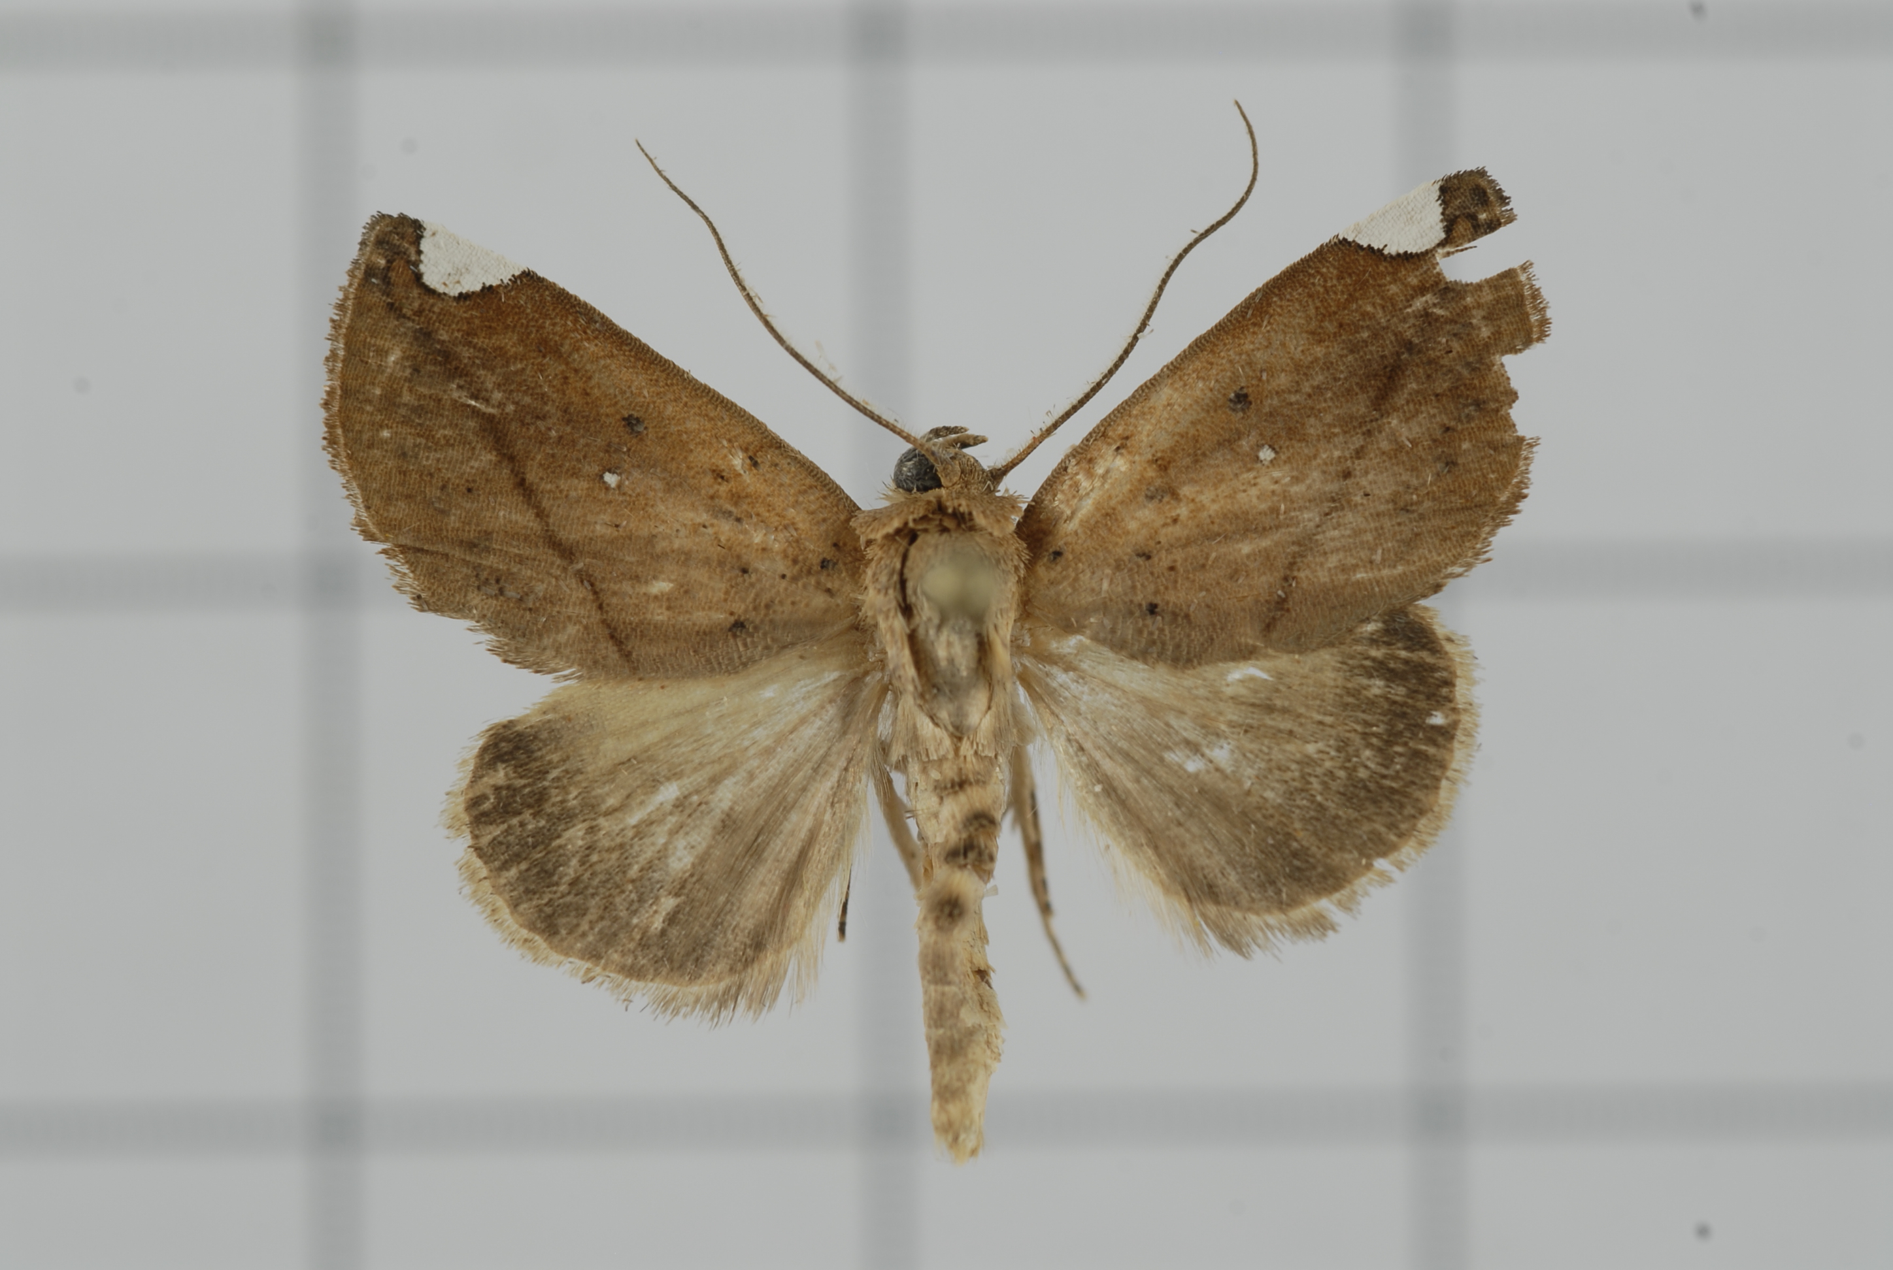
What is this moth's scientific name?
Negeta contrariata
